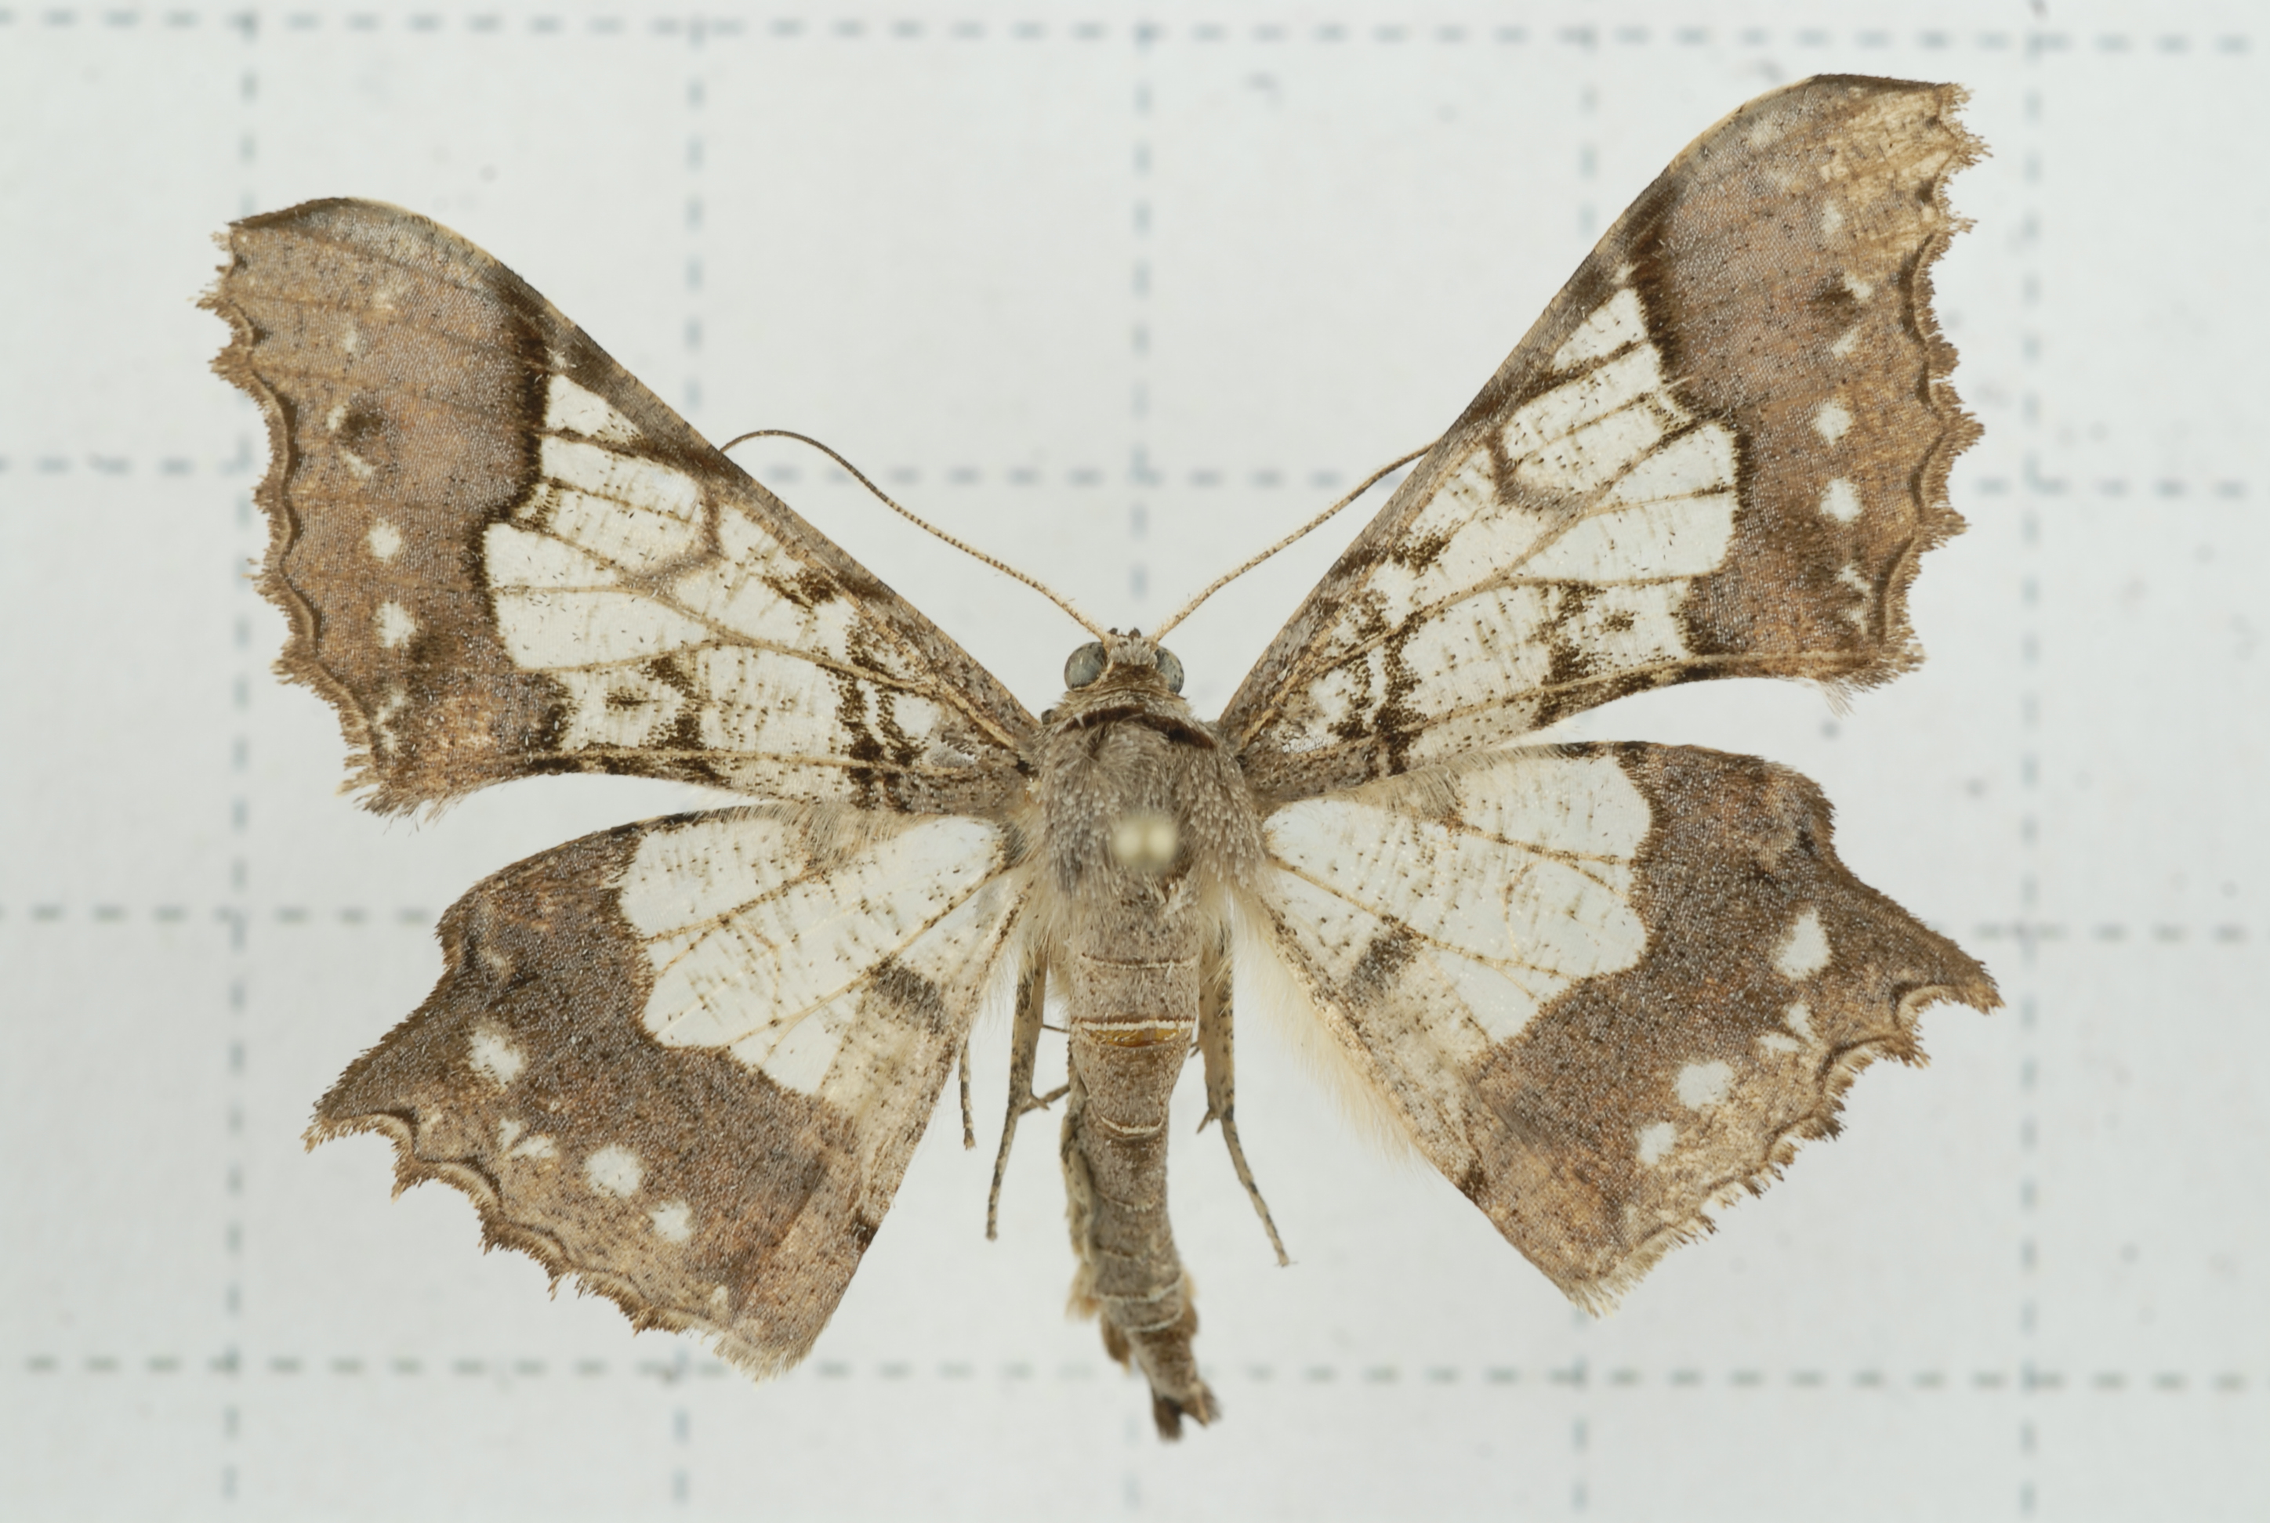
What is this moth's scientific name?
Krananda semihyalina
